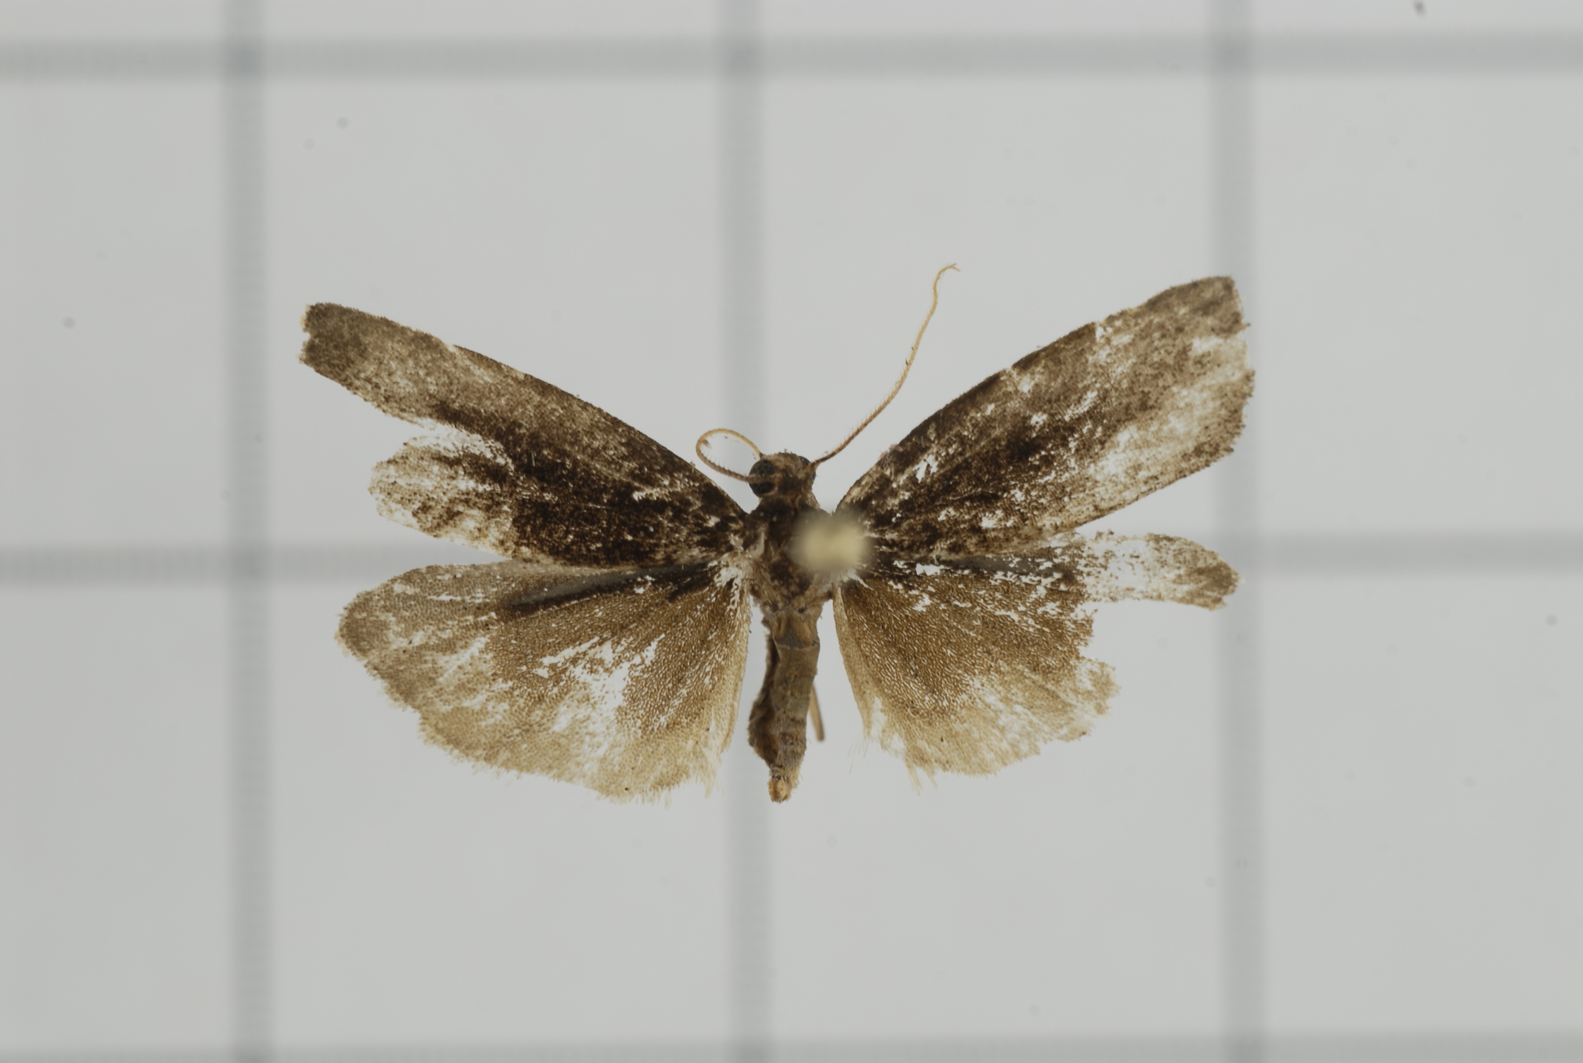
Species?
Blavia scoteola
